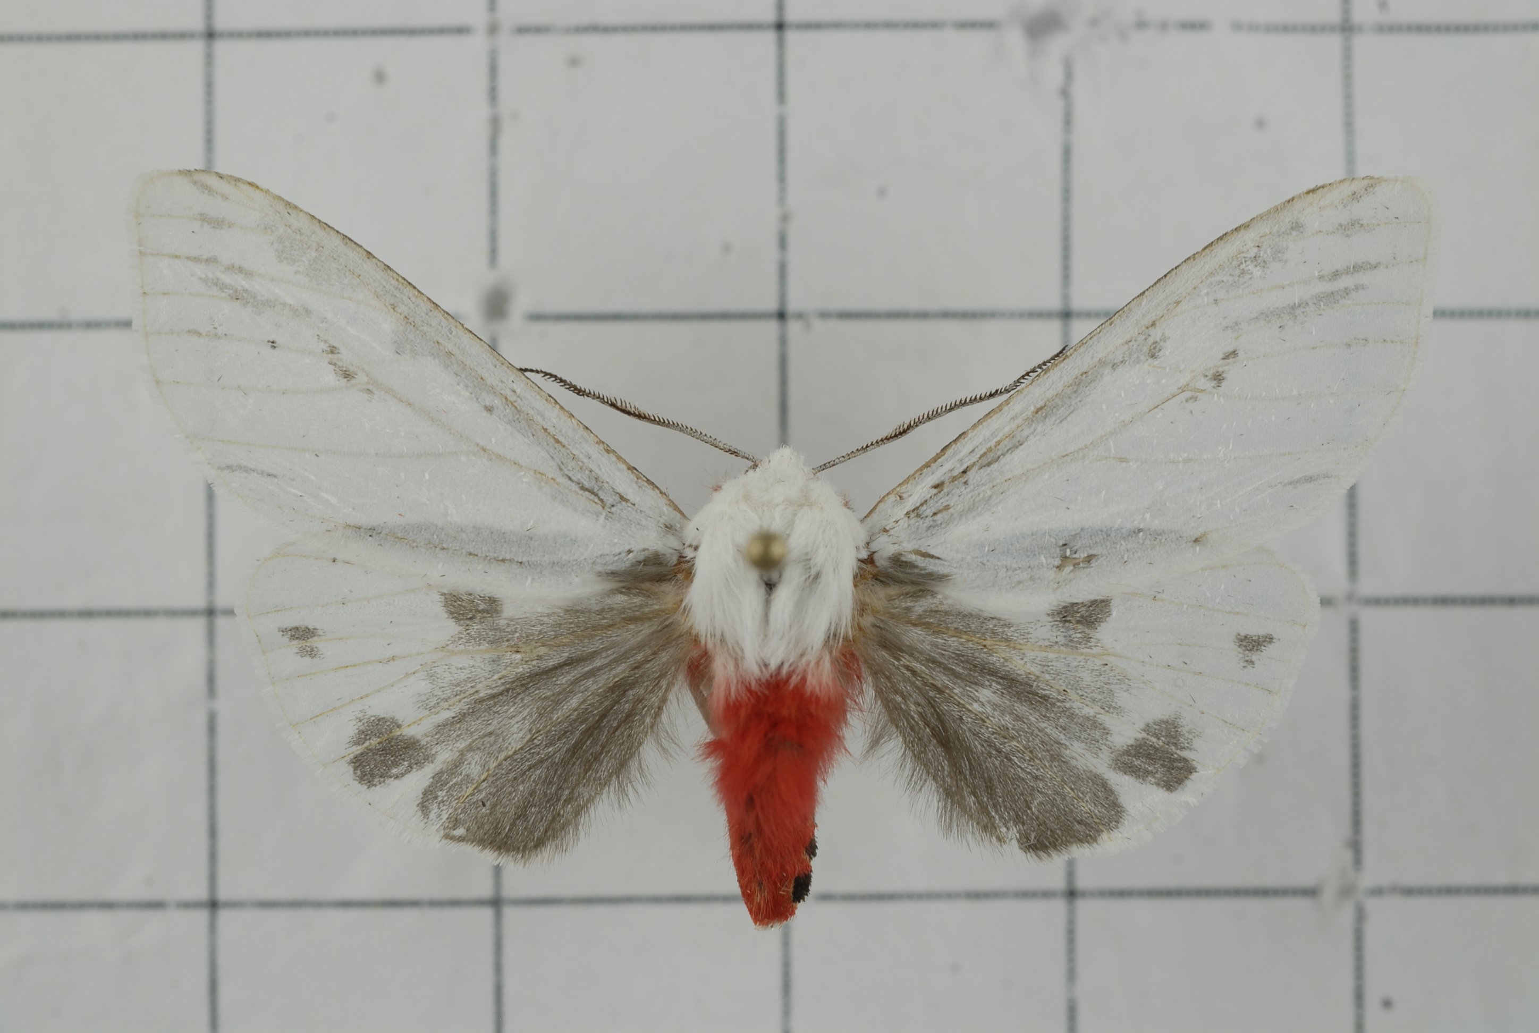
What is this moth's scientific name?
Argyarctia fuscobasalis
